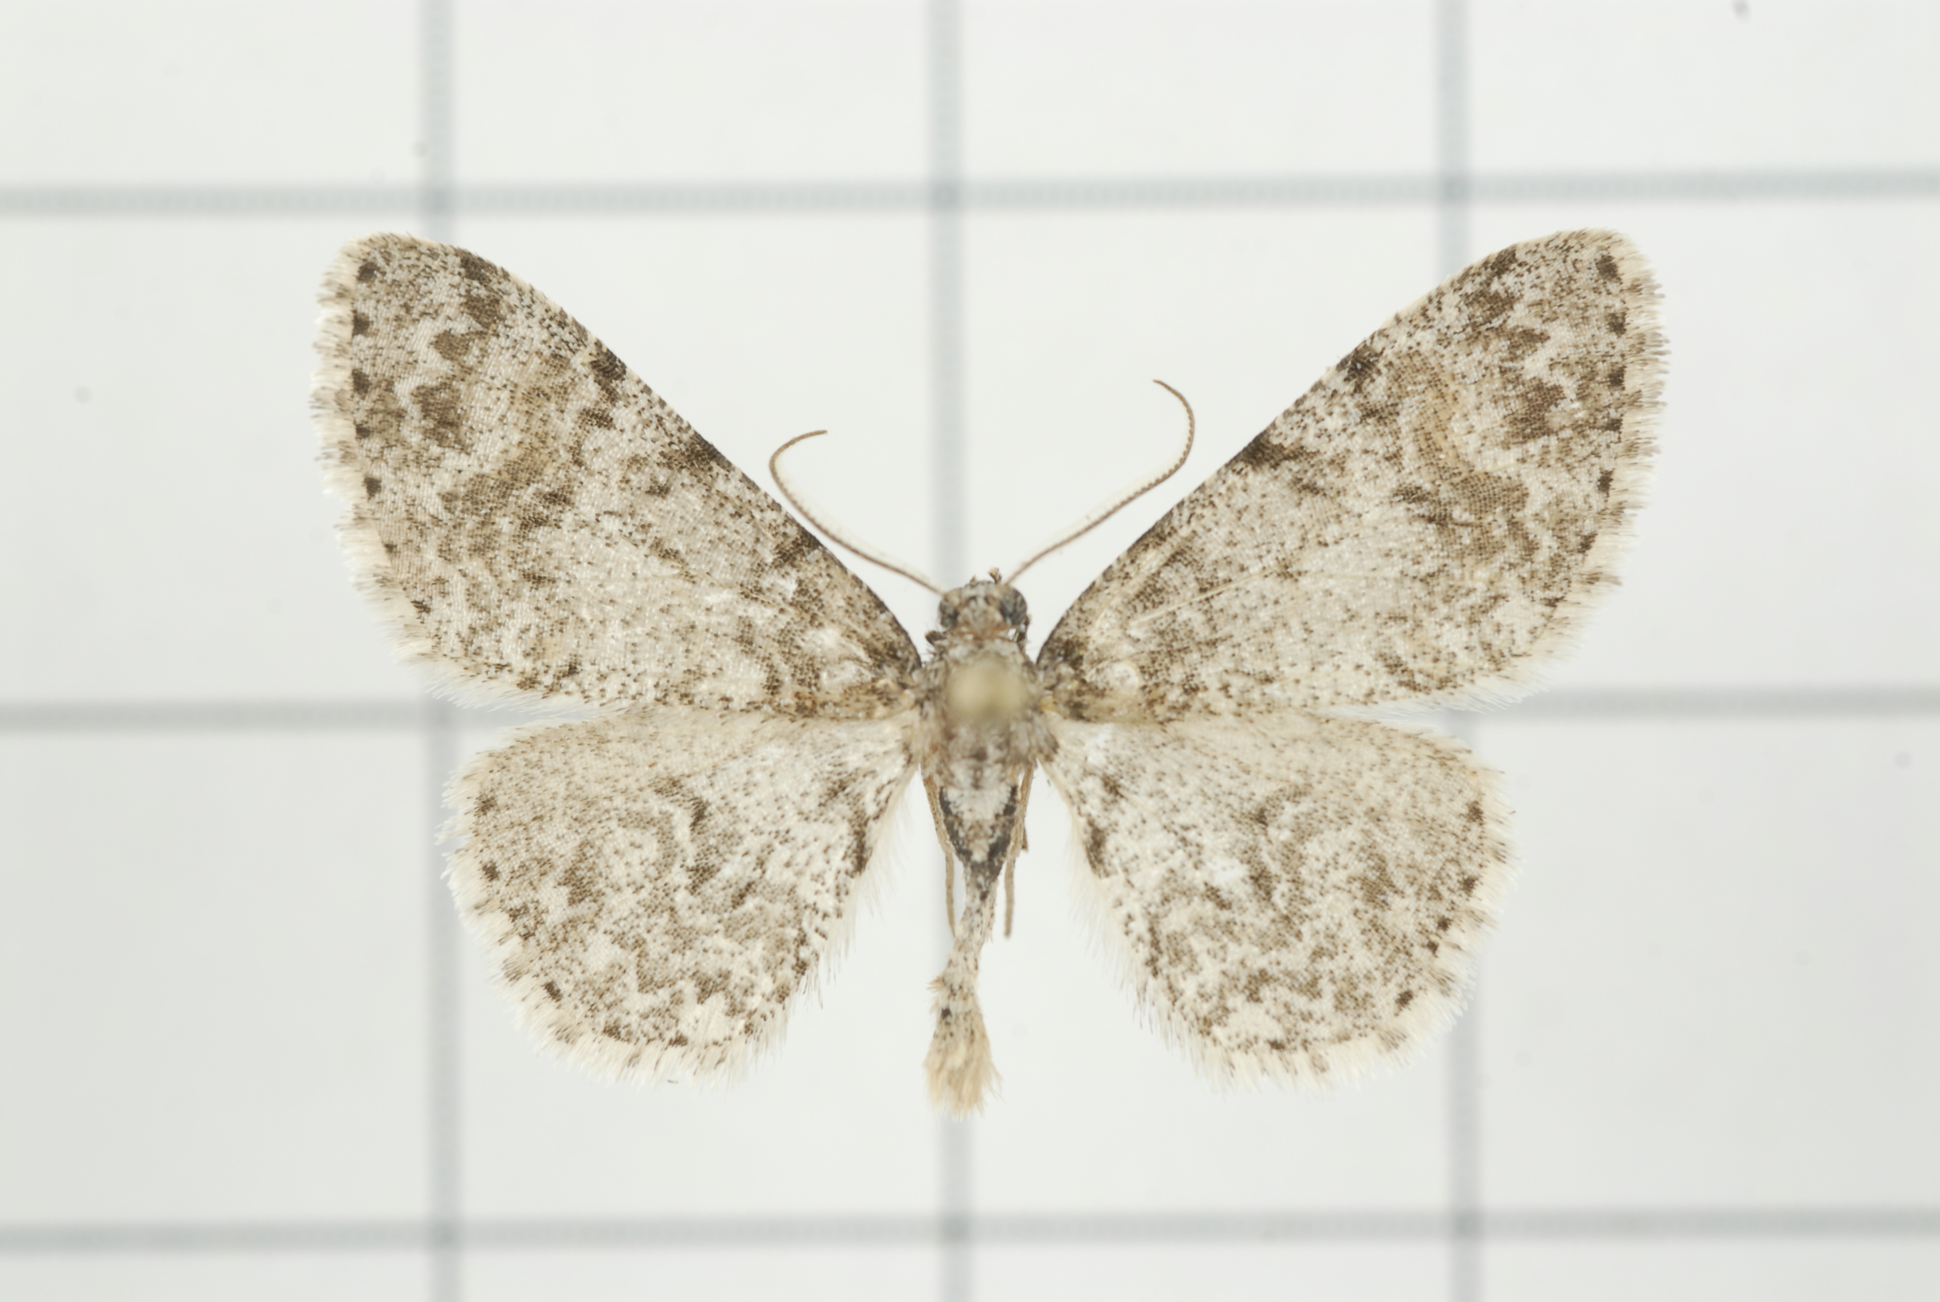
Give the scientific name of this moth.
Aethalura duplicata
